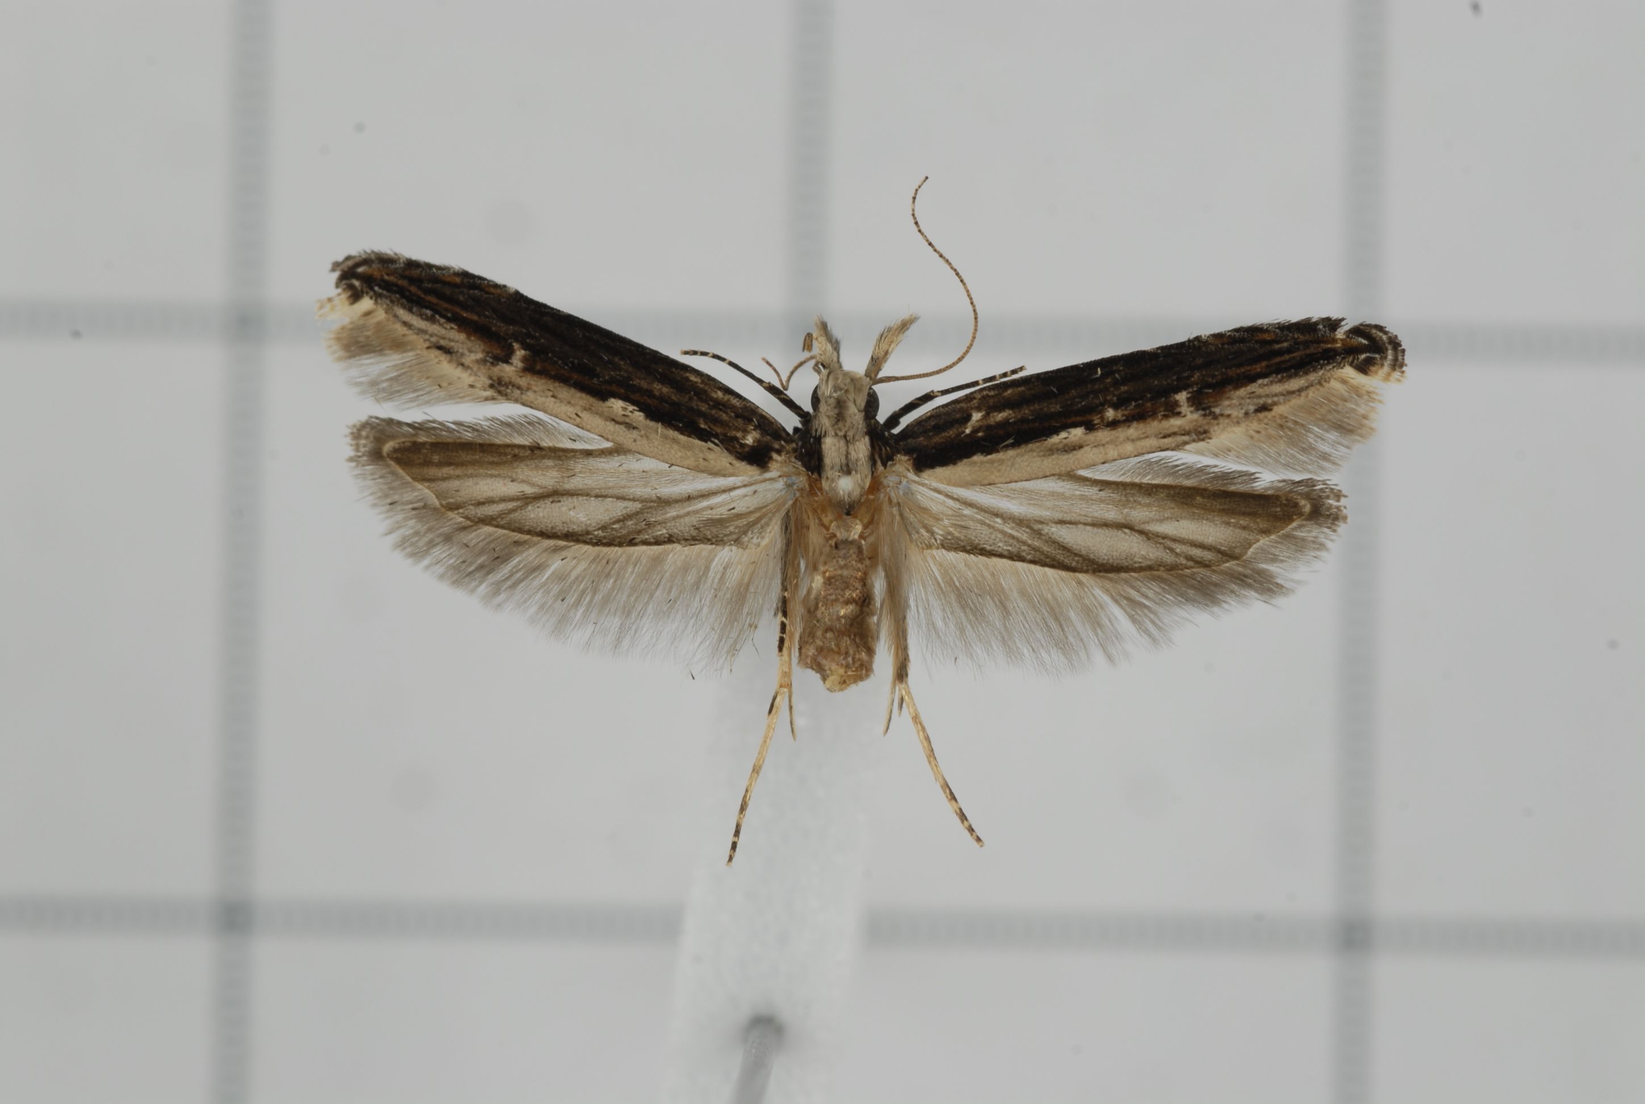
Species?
Hypatima spathota
